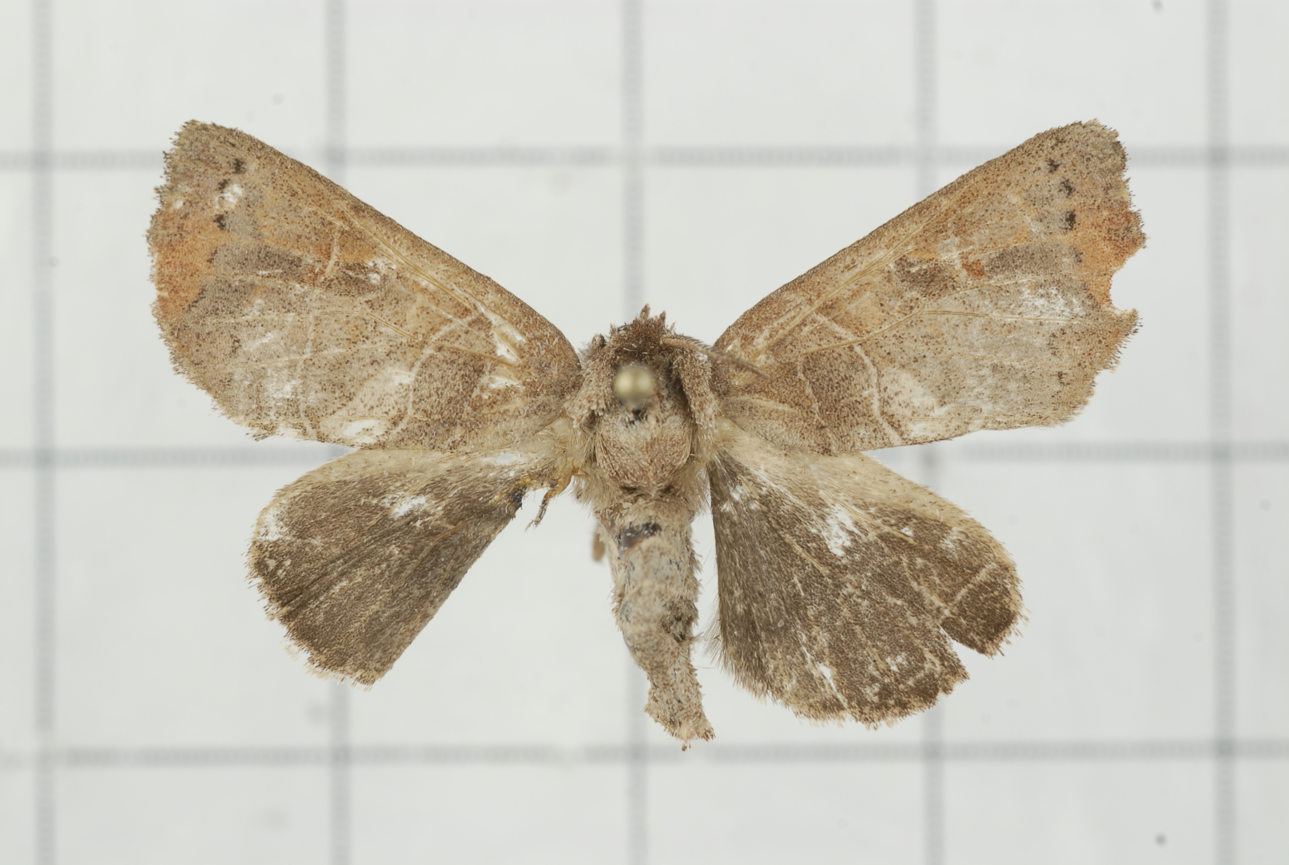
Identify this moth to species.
Clostera restitura
